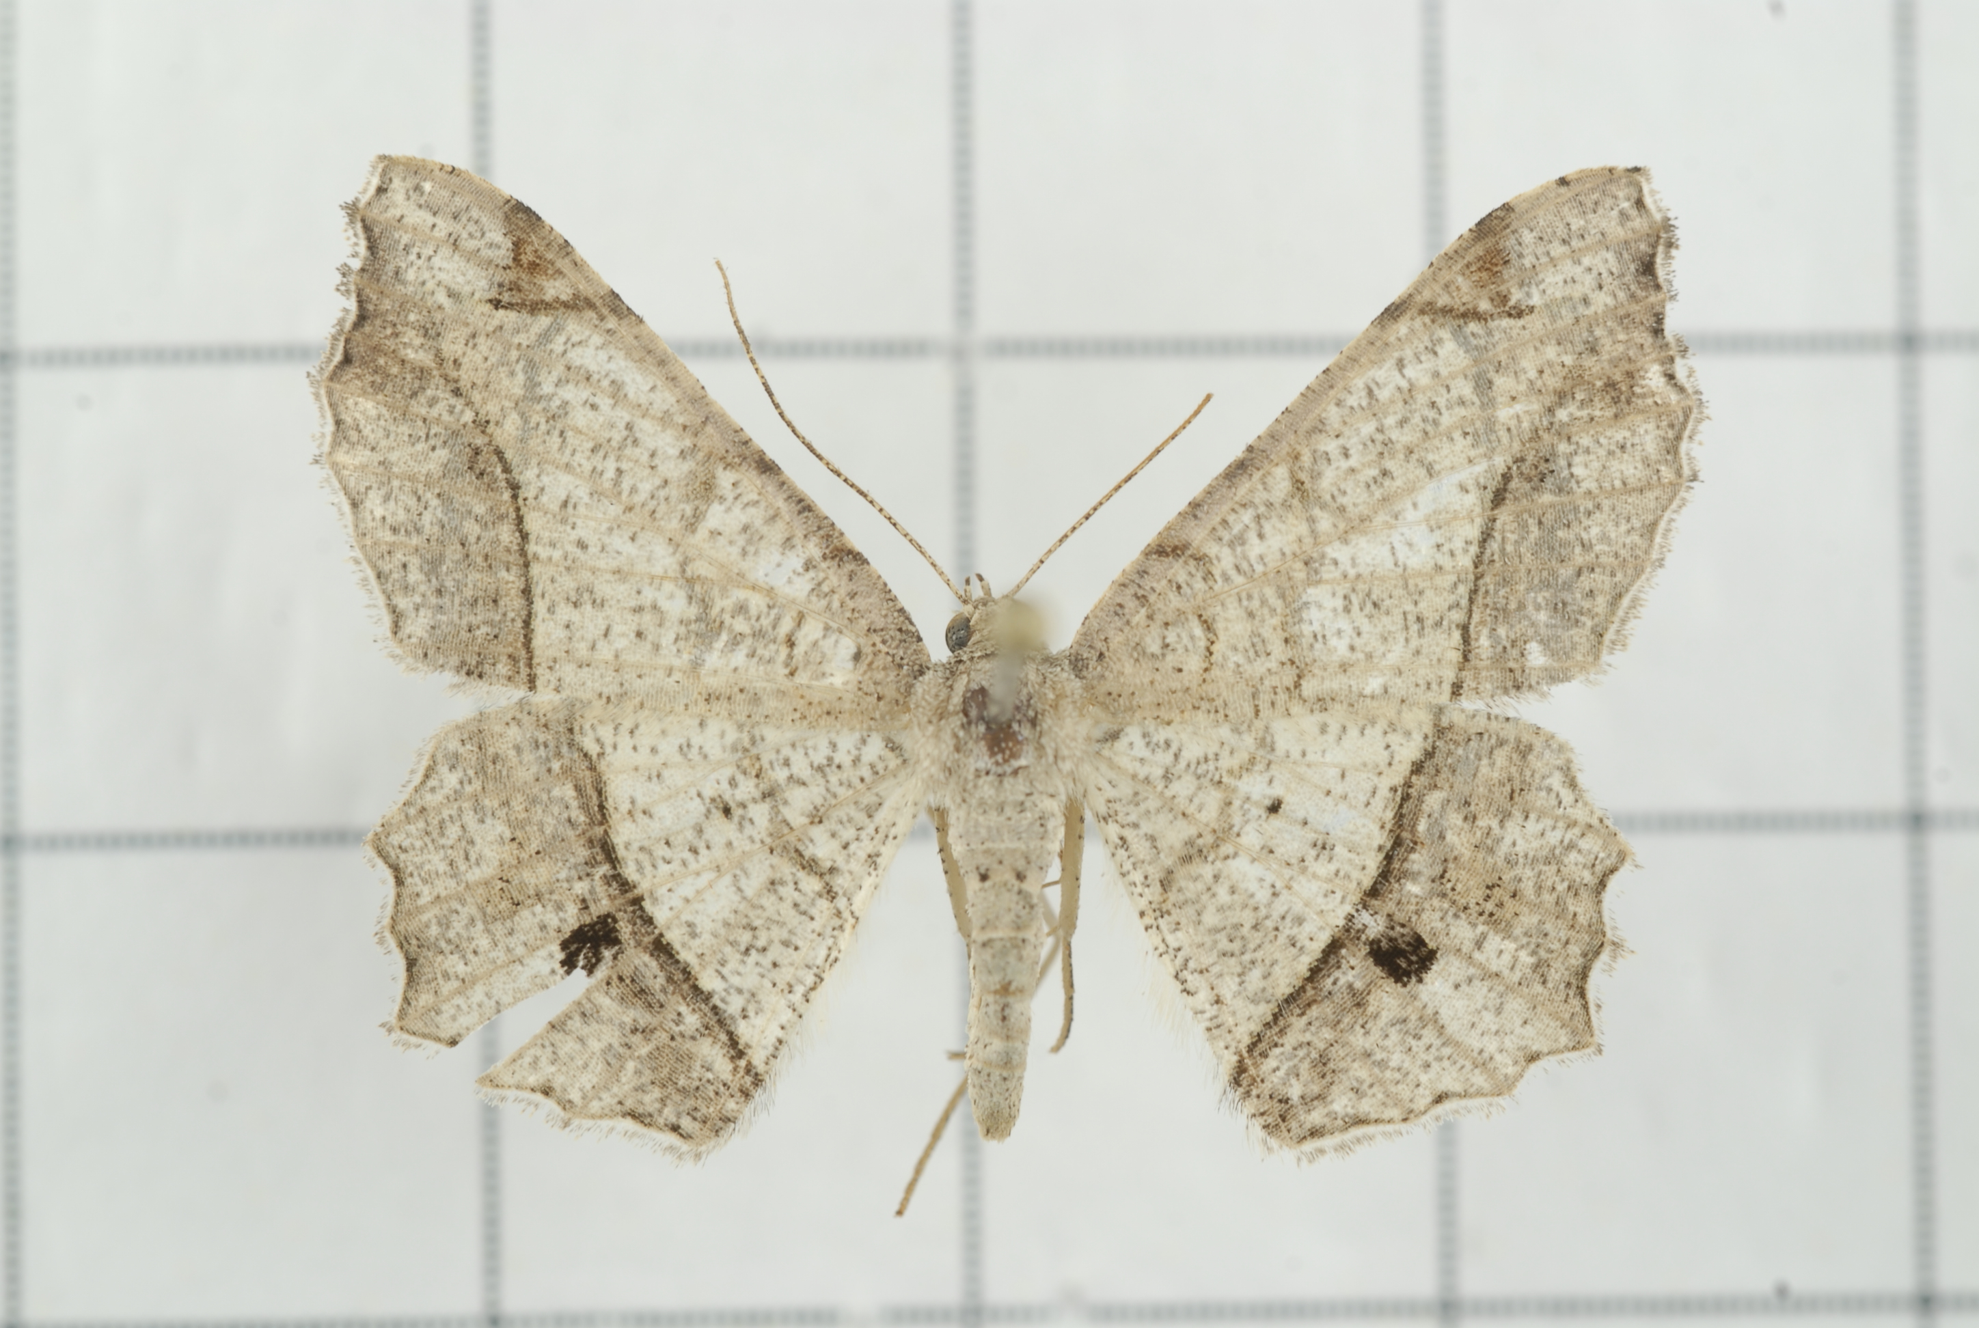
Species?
Chiasmia monticolaria notia
